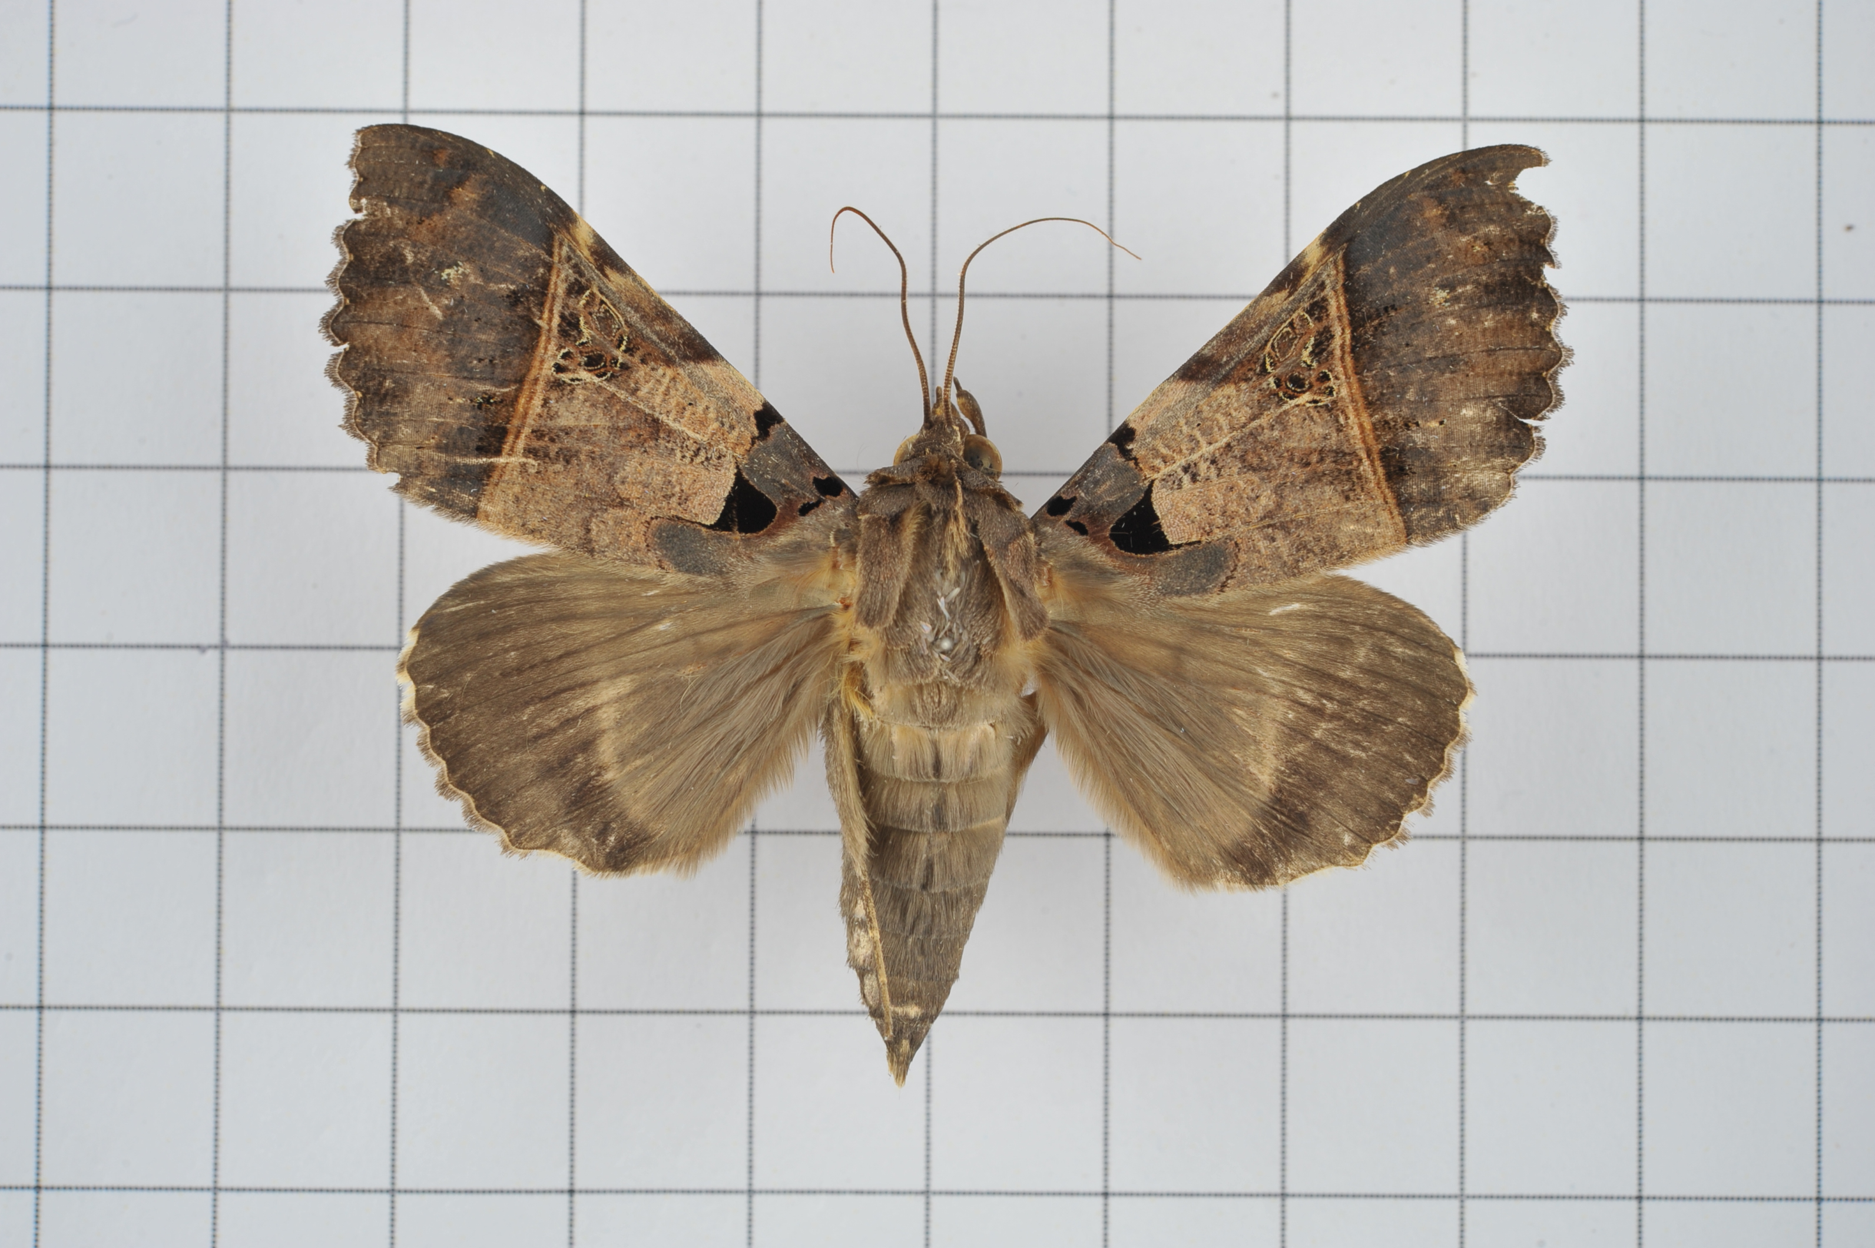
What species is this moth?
Serrodes campana
